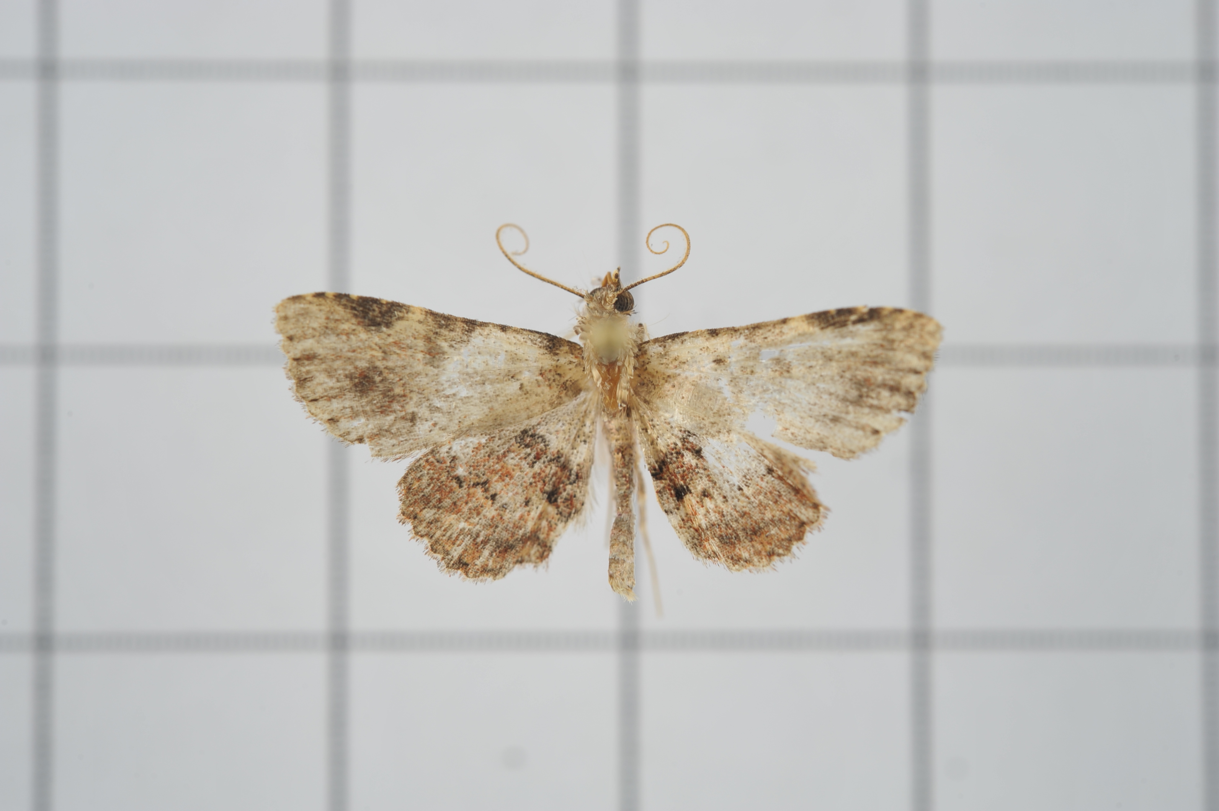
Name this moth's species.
Panilla minor
